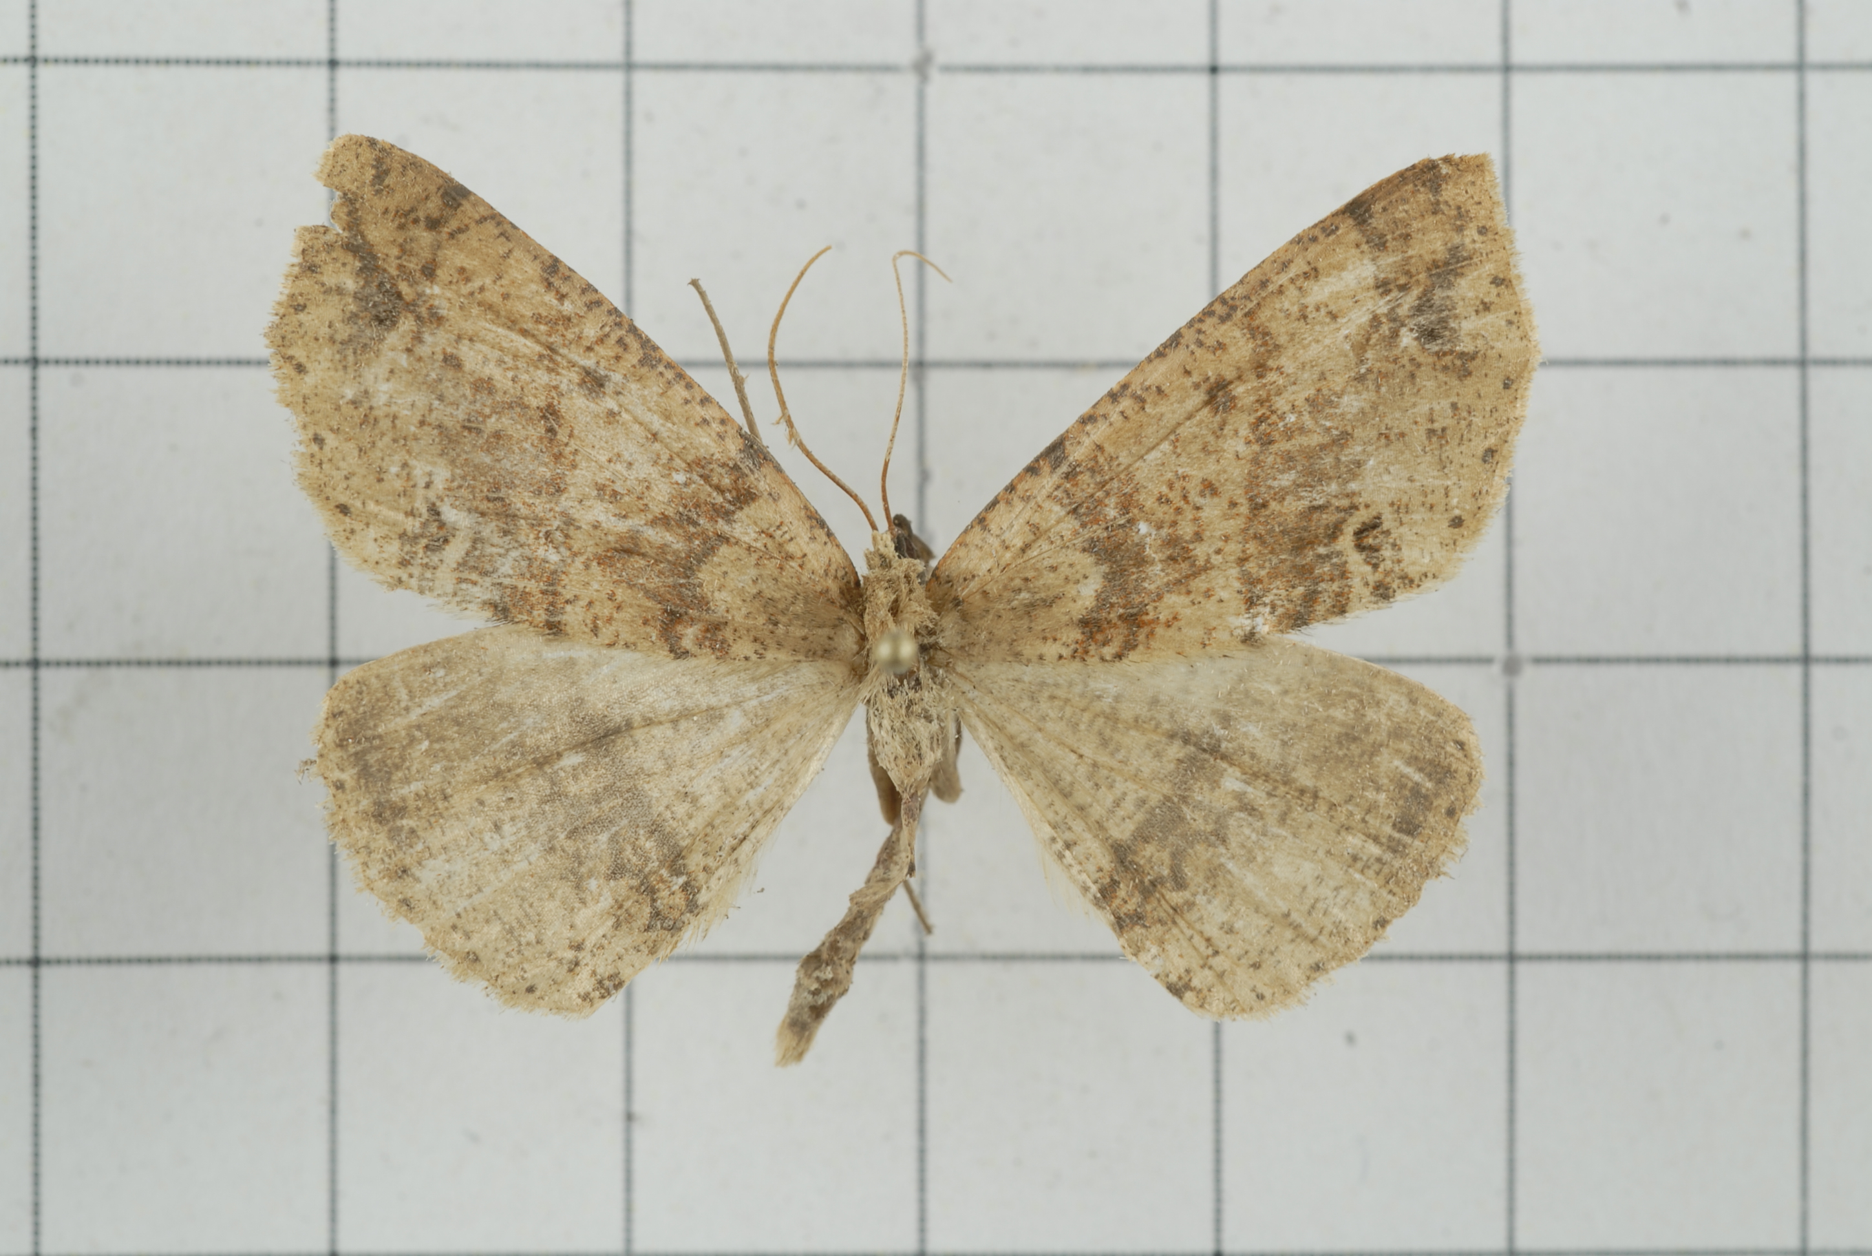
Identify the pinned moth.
Psyra spurcataria
